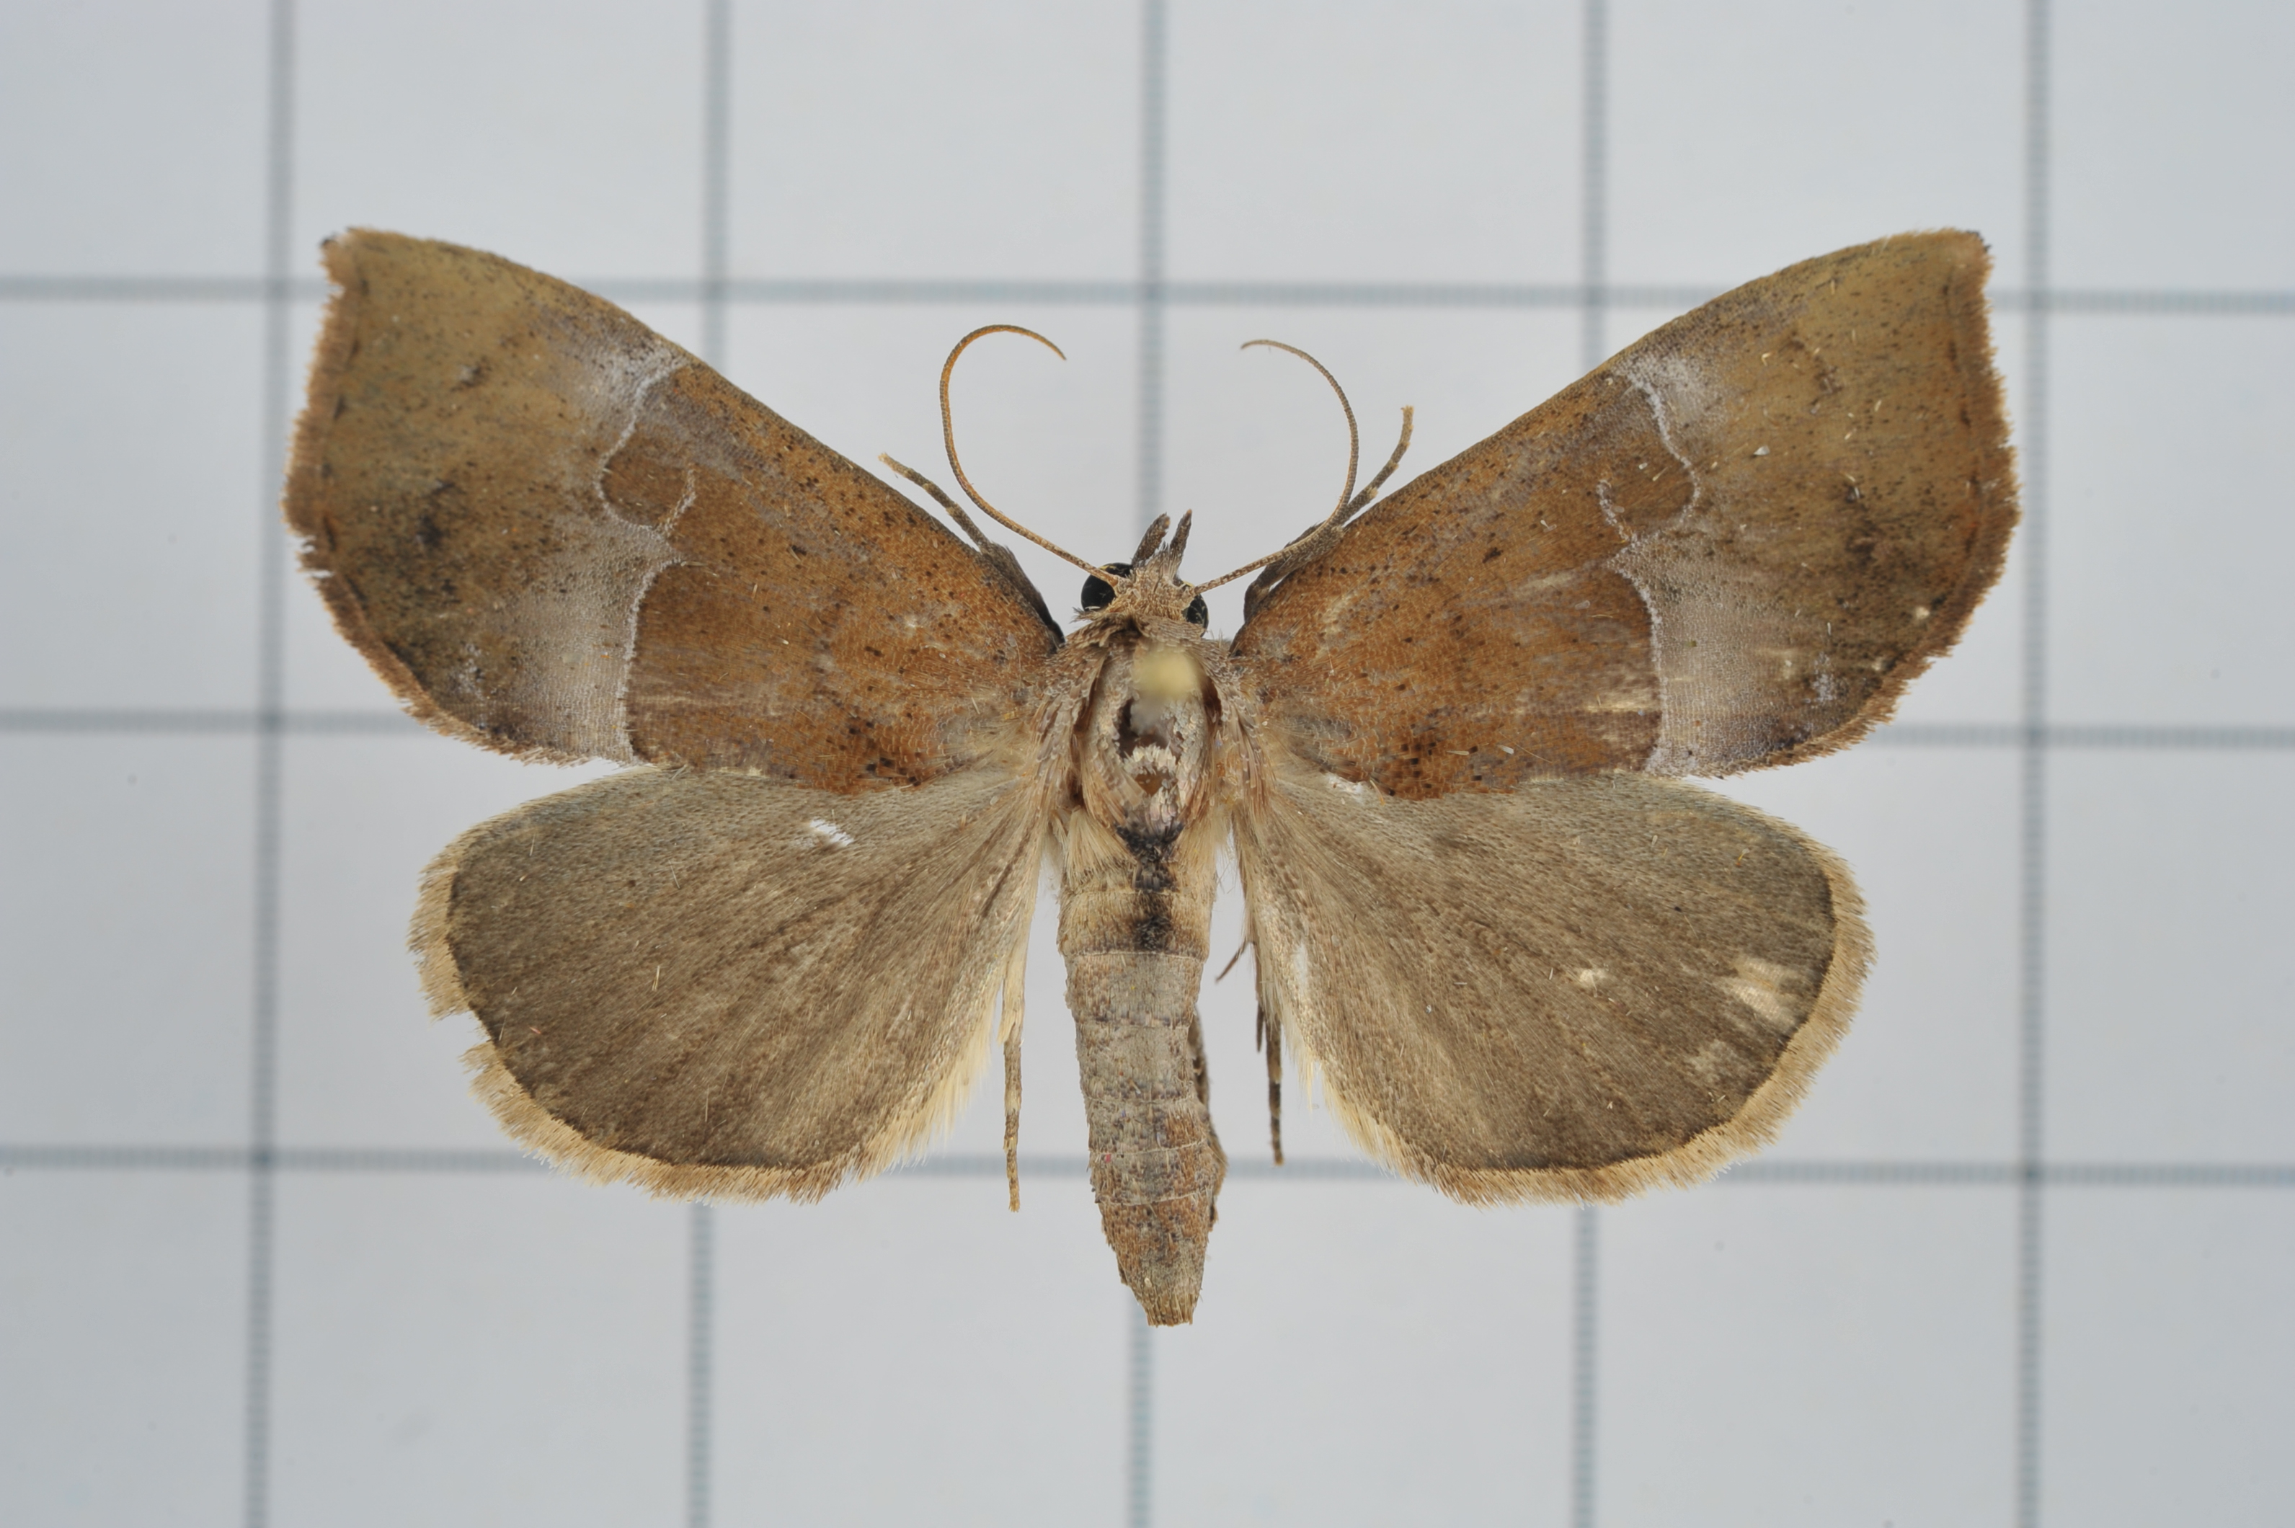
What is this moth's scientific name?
Hepatica indentalis
